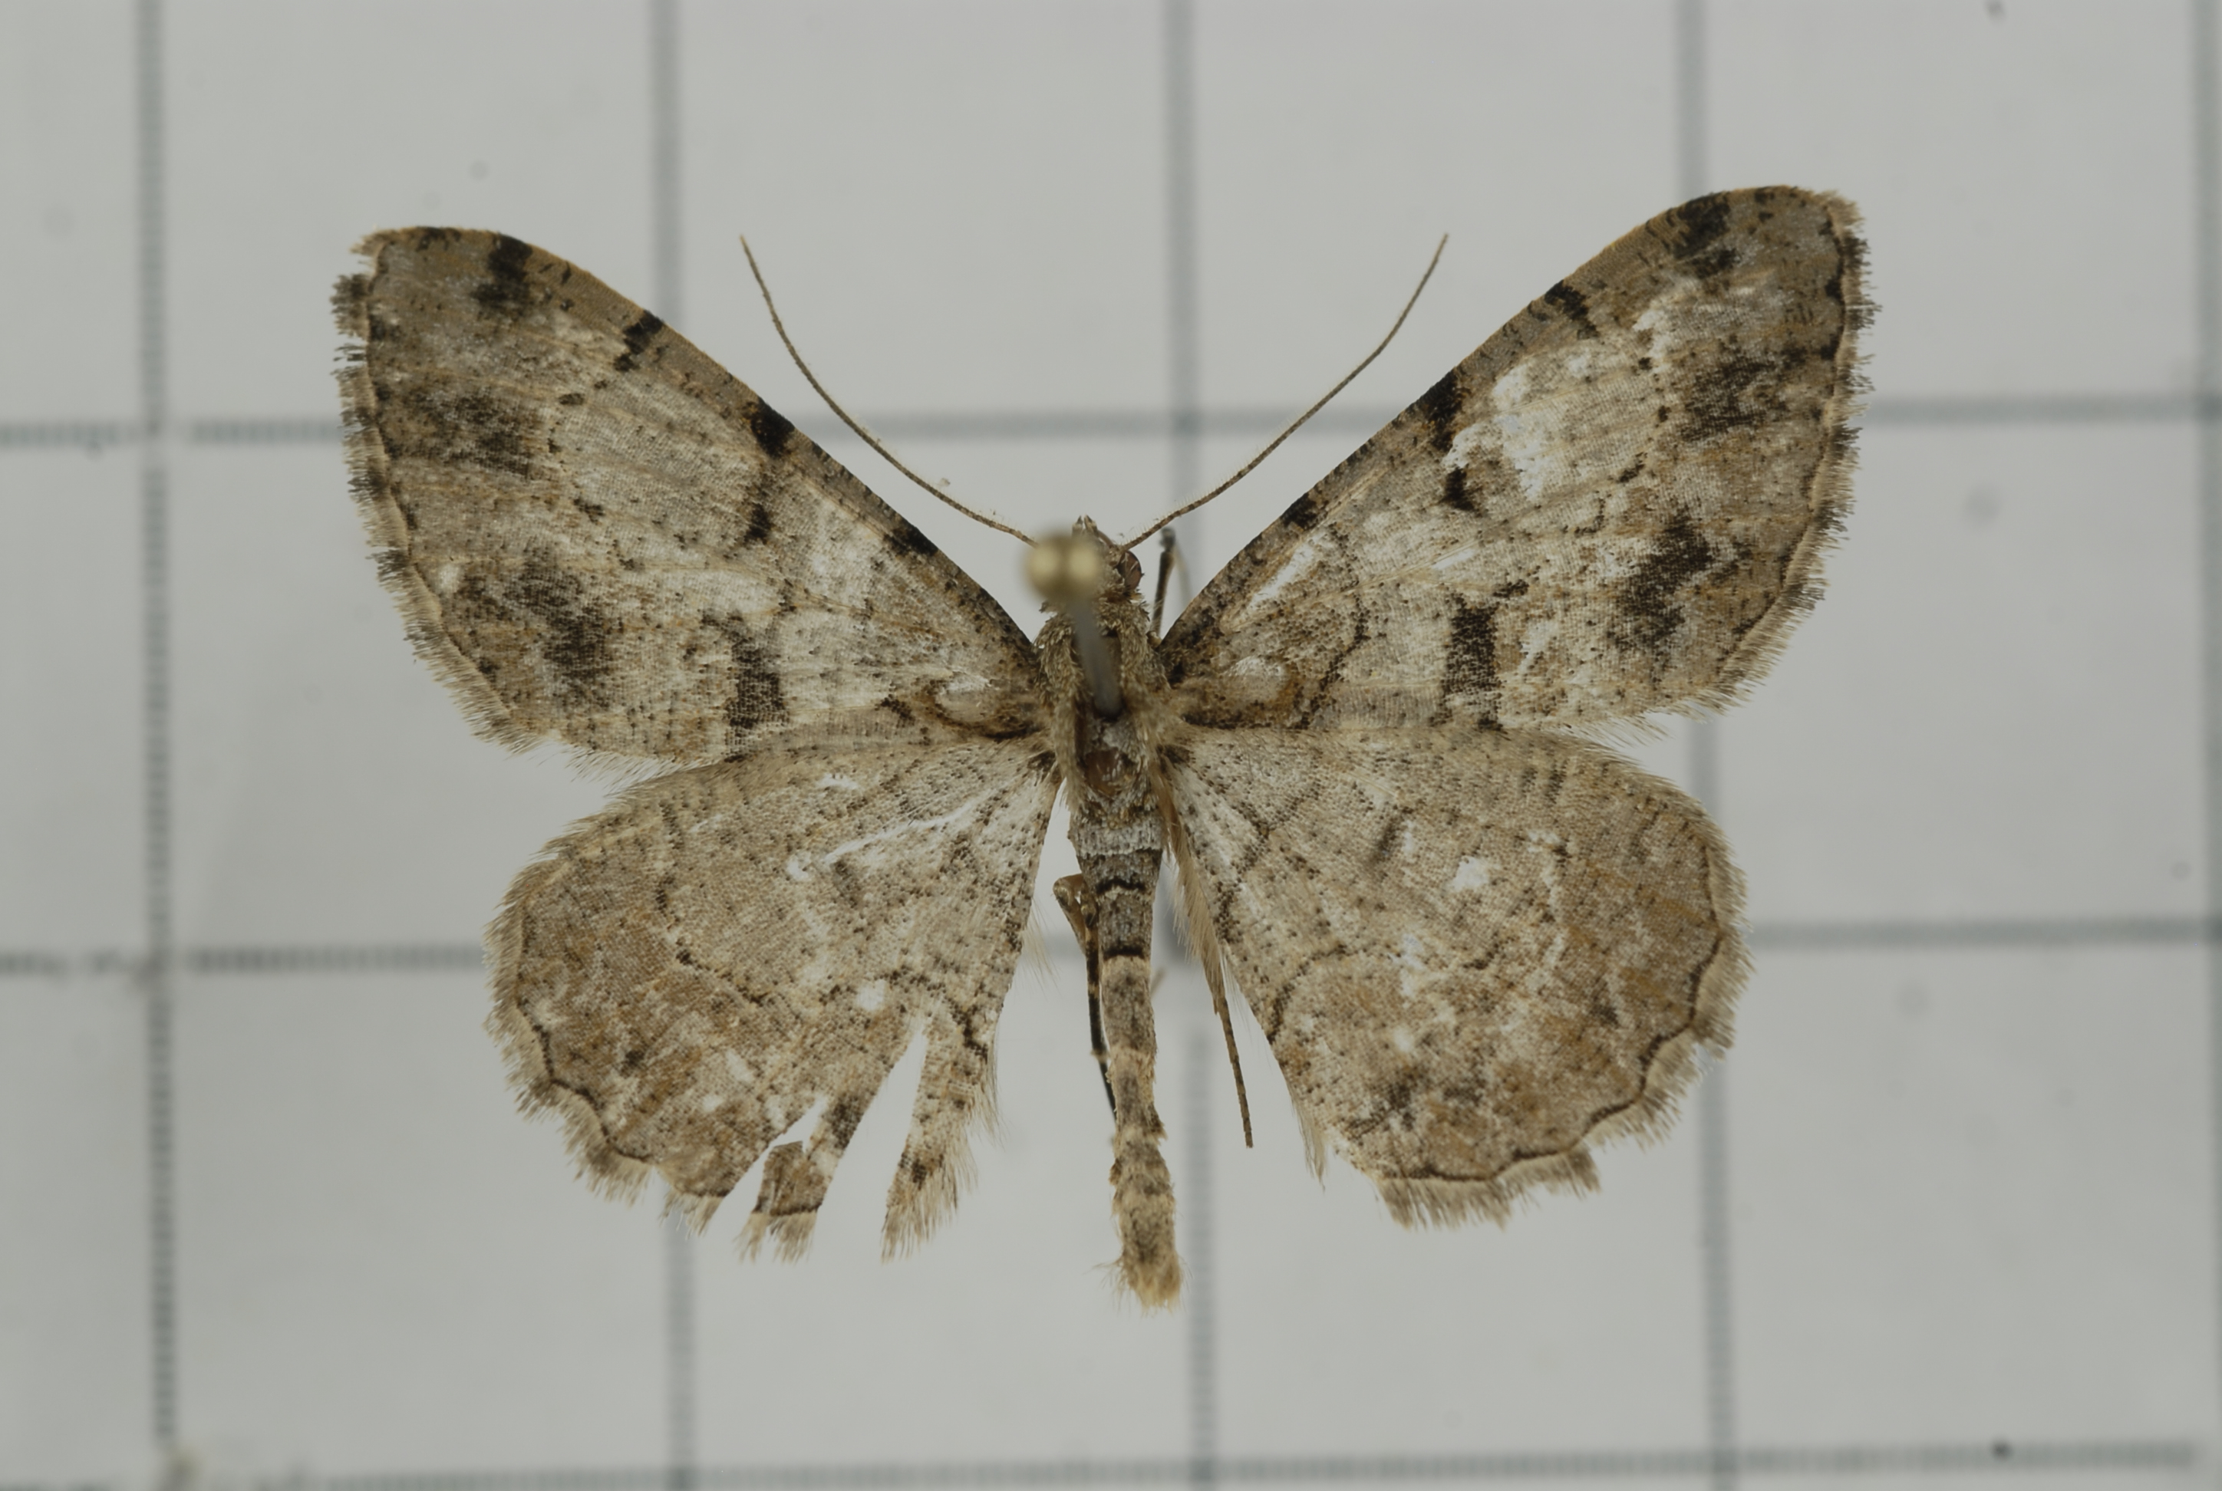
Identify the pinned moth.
Psilalcis menoides
